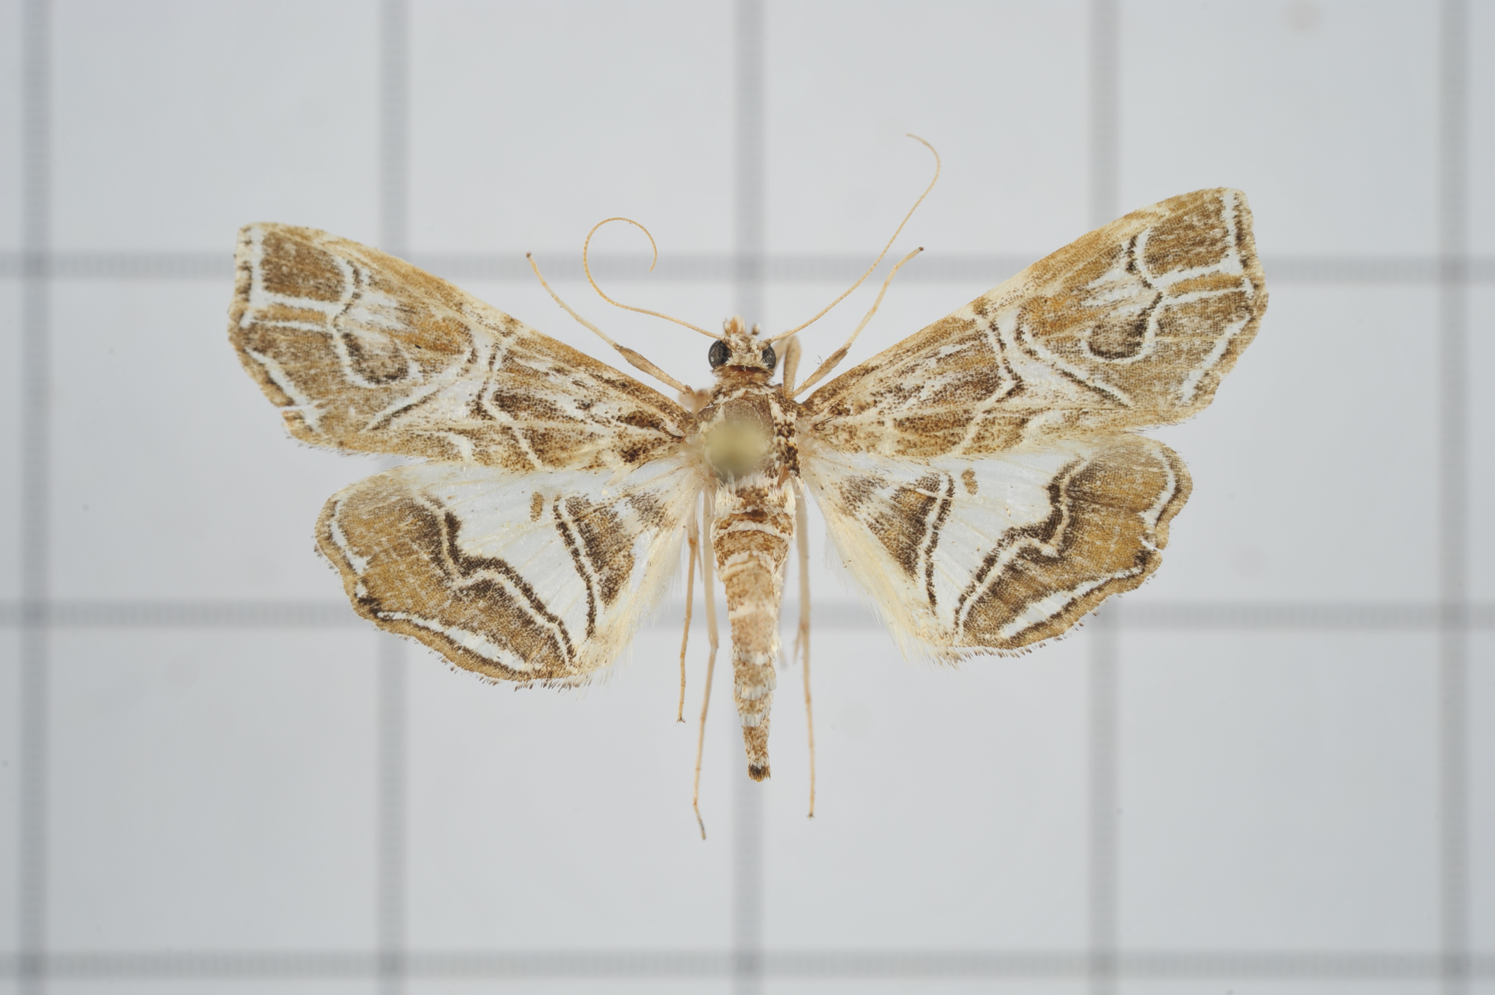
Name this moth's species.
Paracymoriza vagalis
